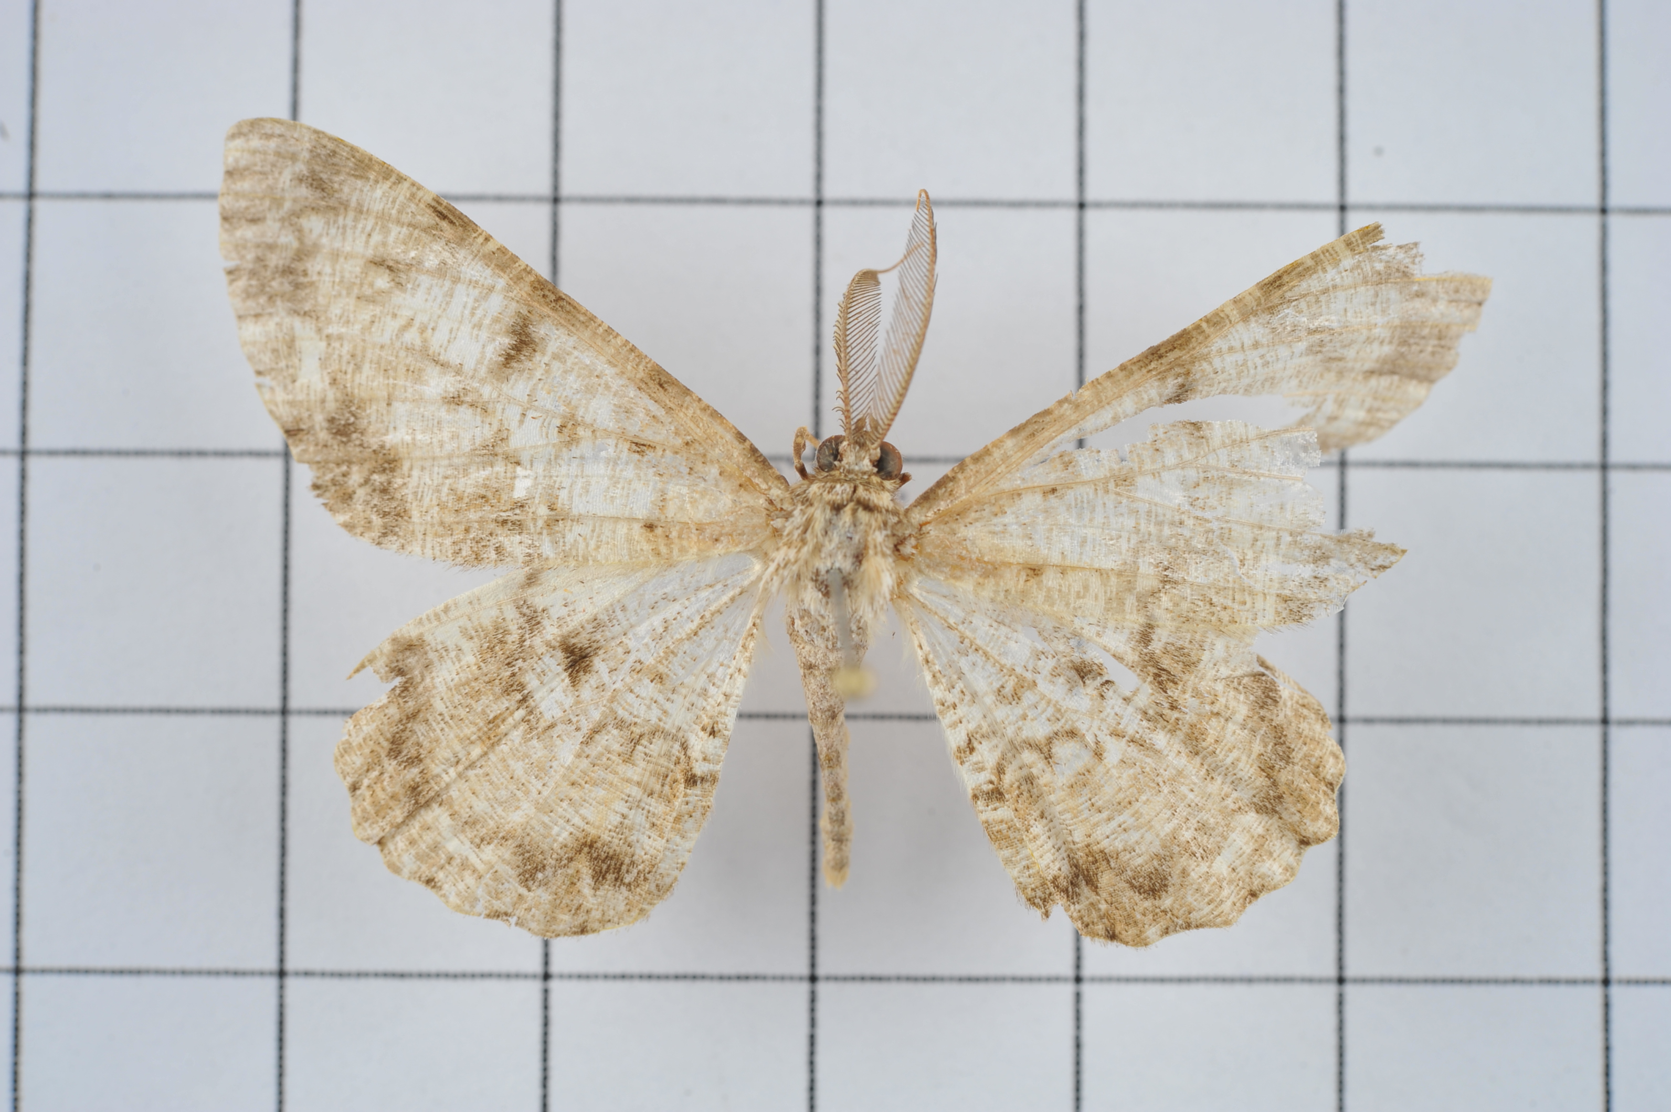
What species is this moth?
Hypomecis percnioides
